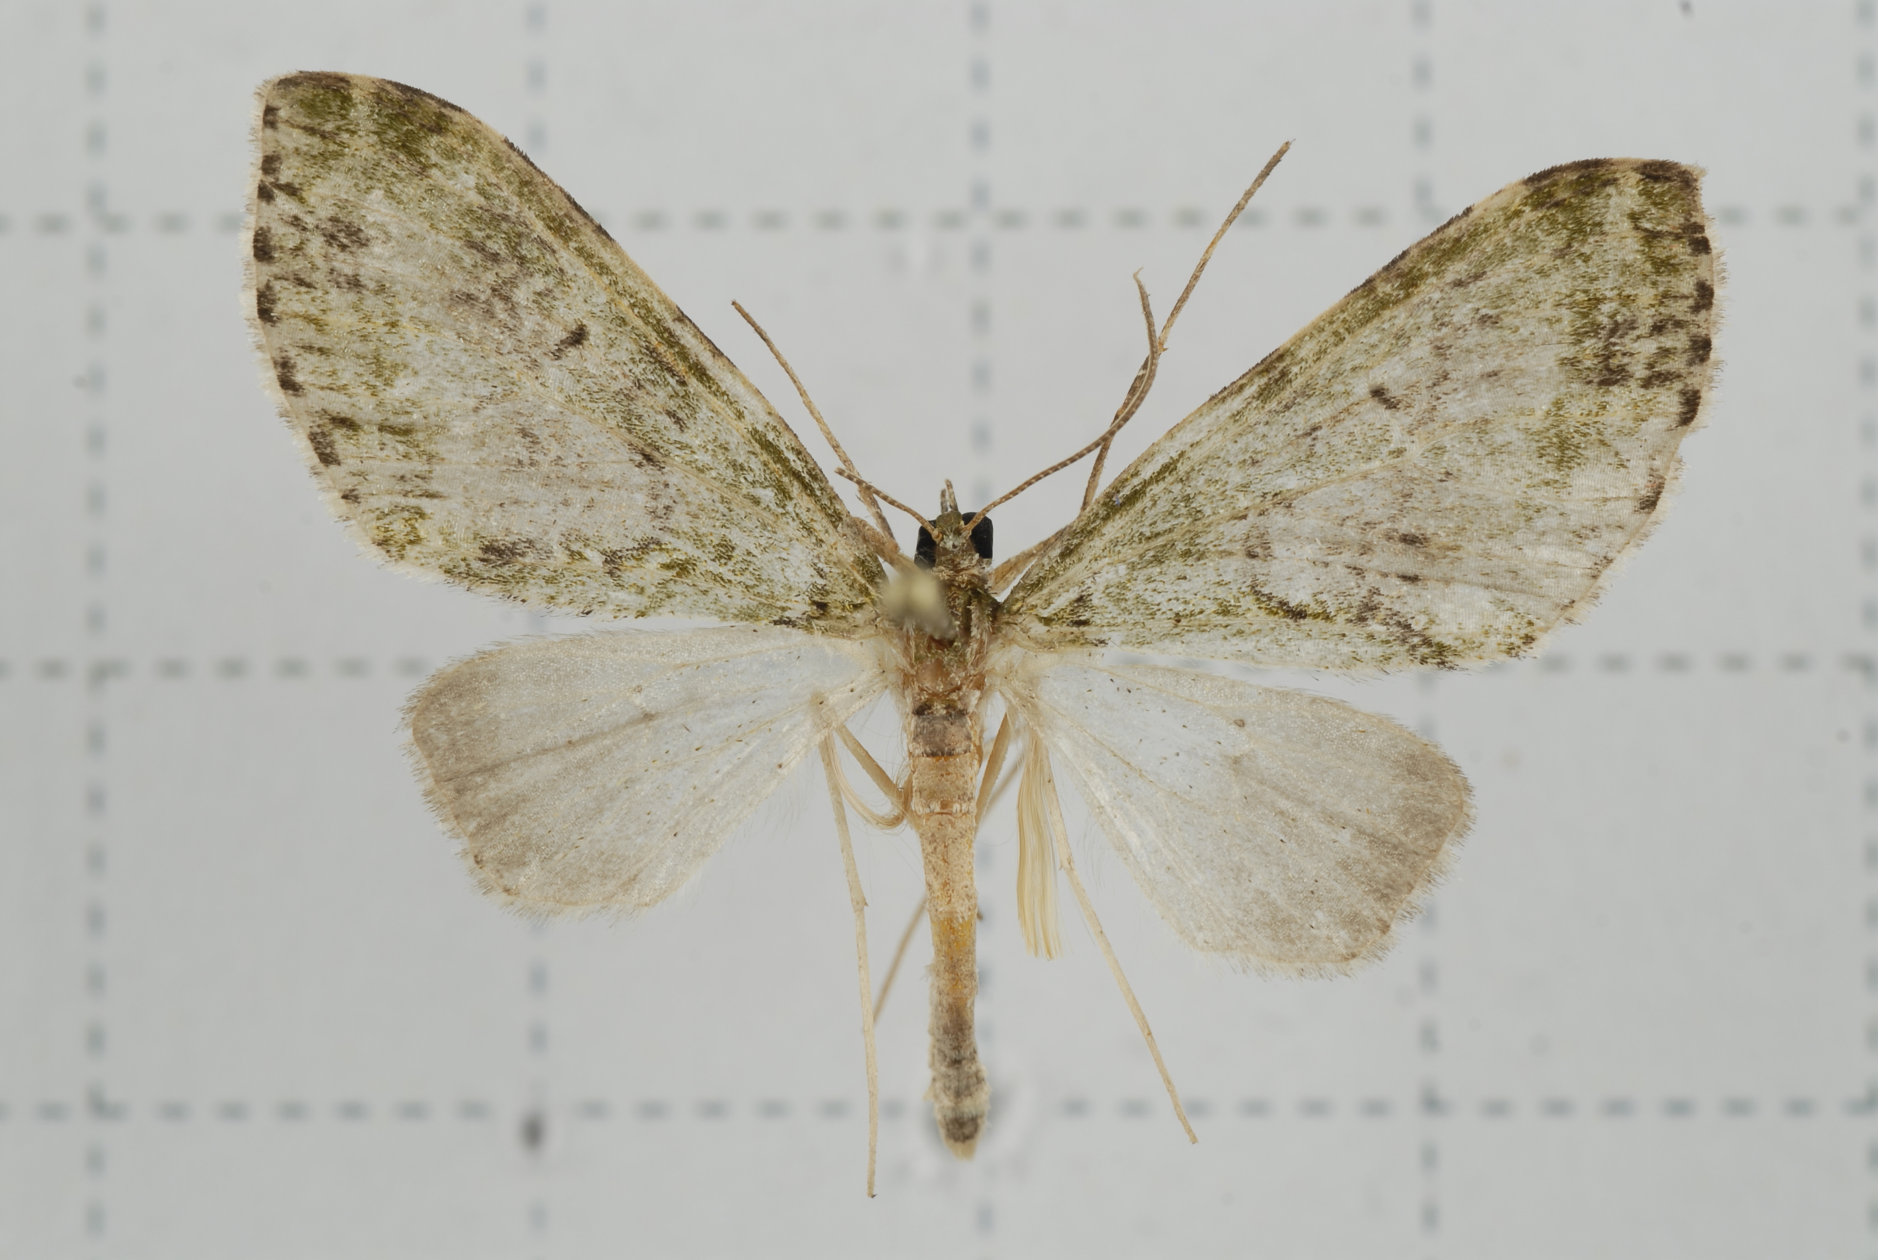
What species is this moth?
Phthonoloba viridifasciata
